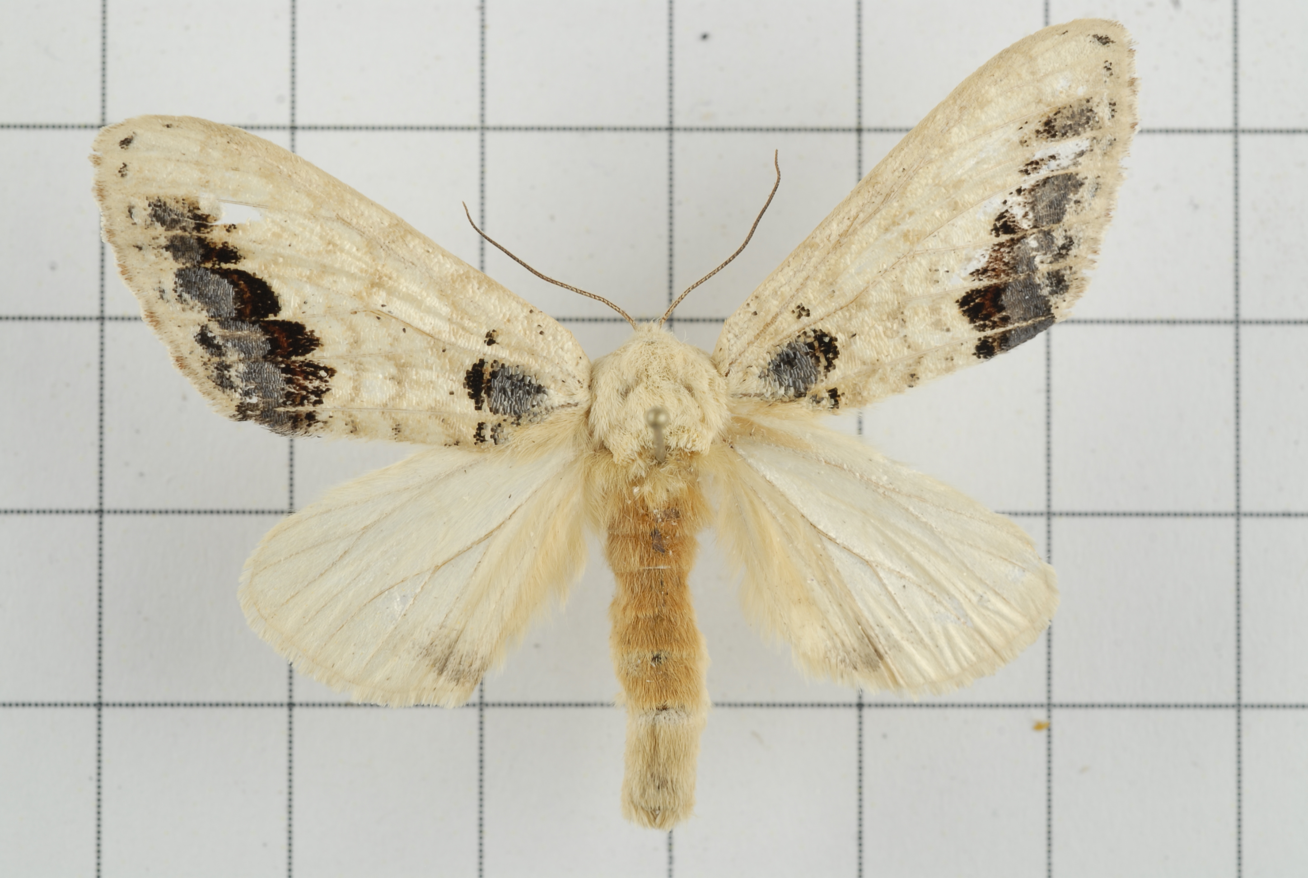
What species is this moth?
Phalera flavescens flavescens
